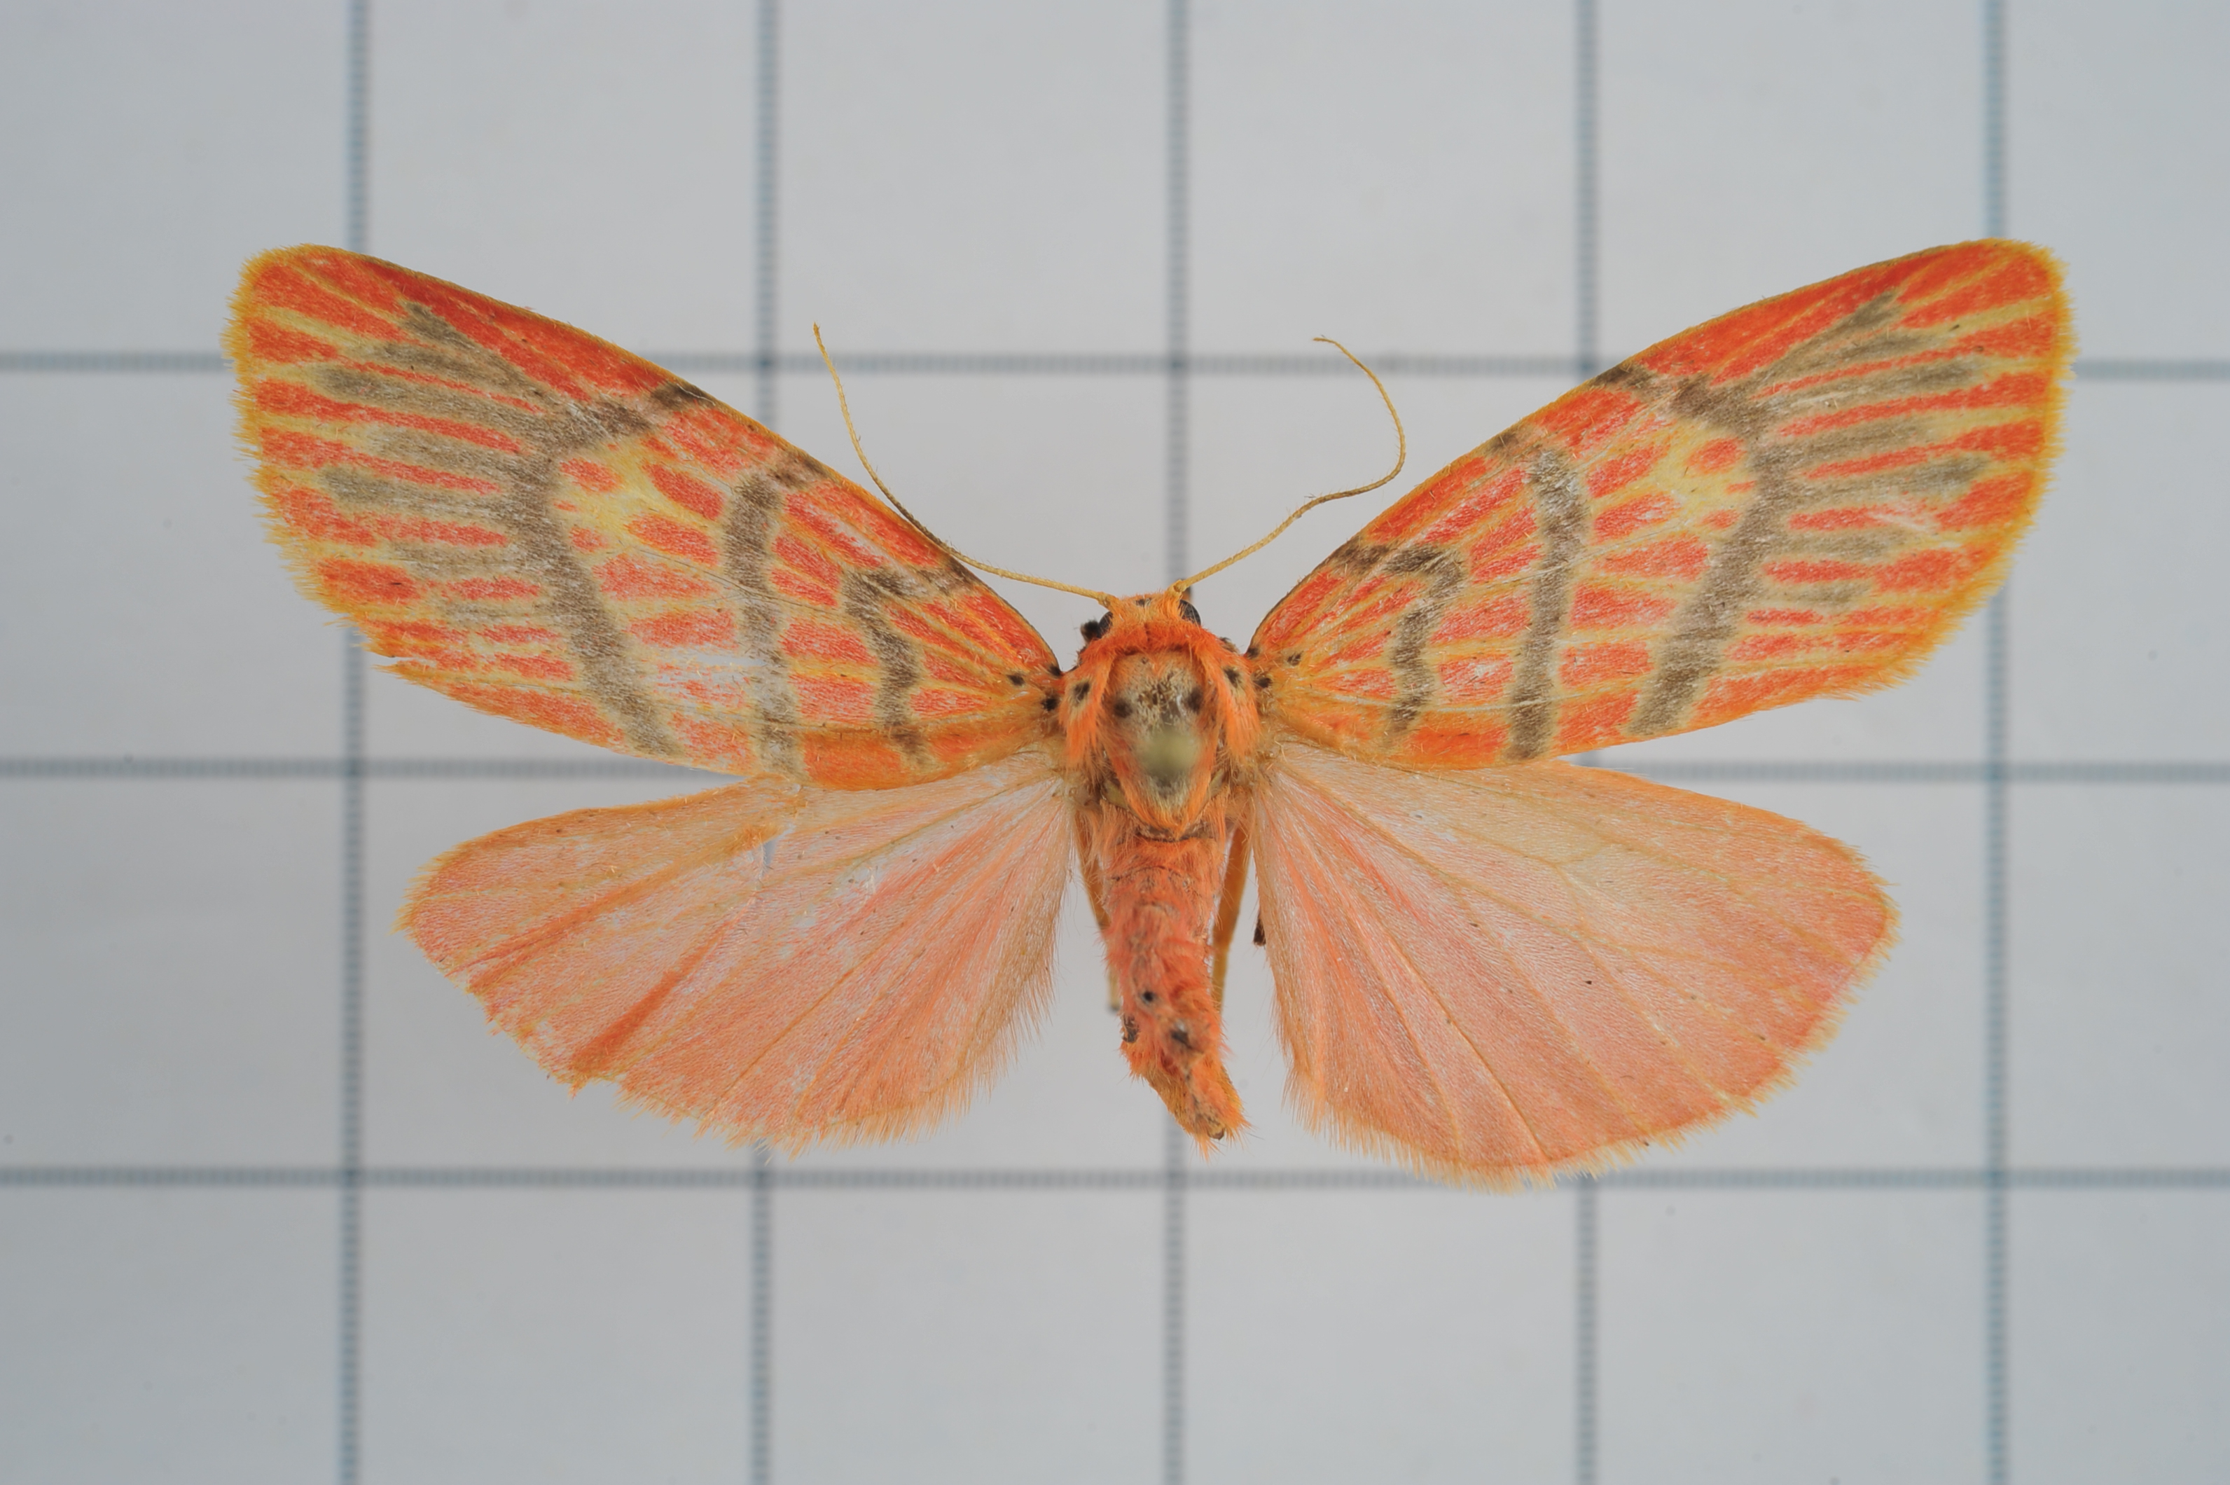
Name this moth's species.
Barsine sauteri
